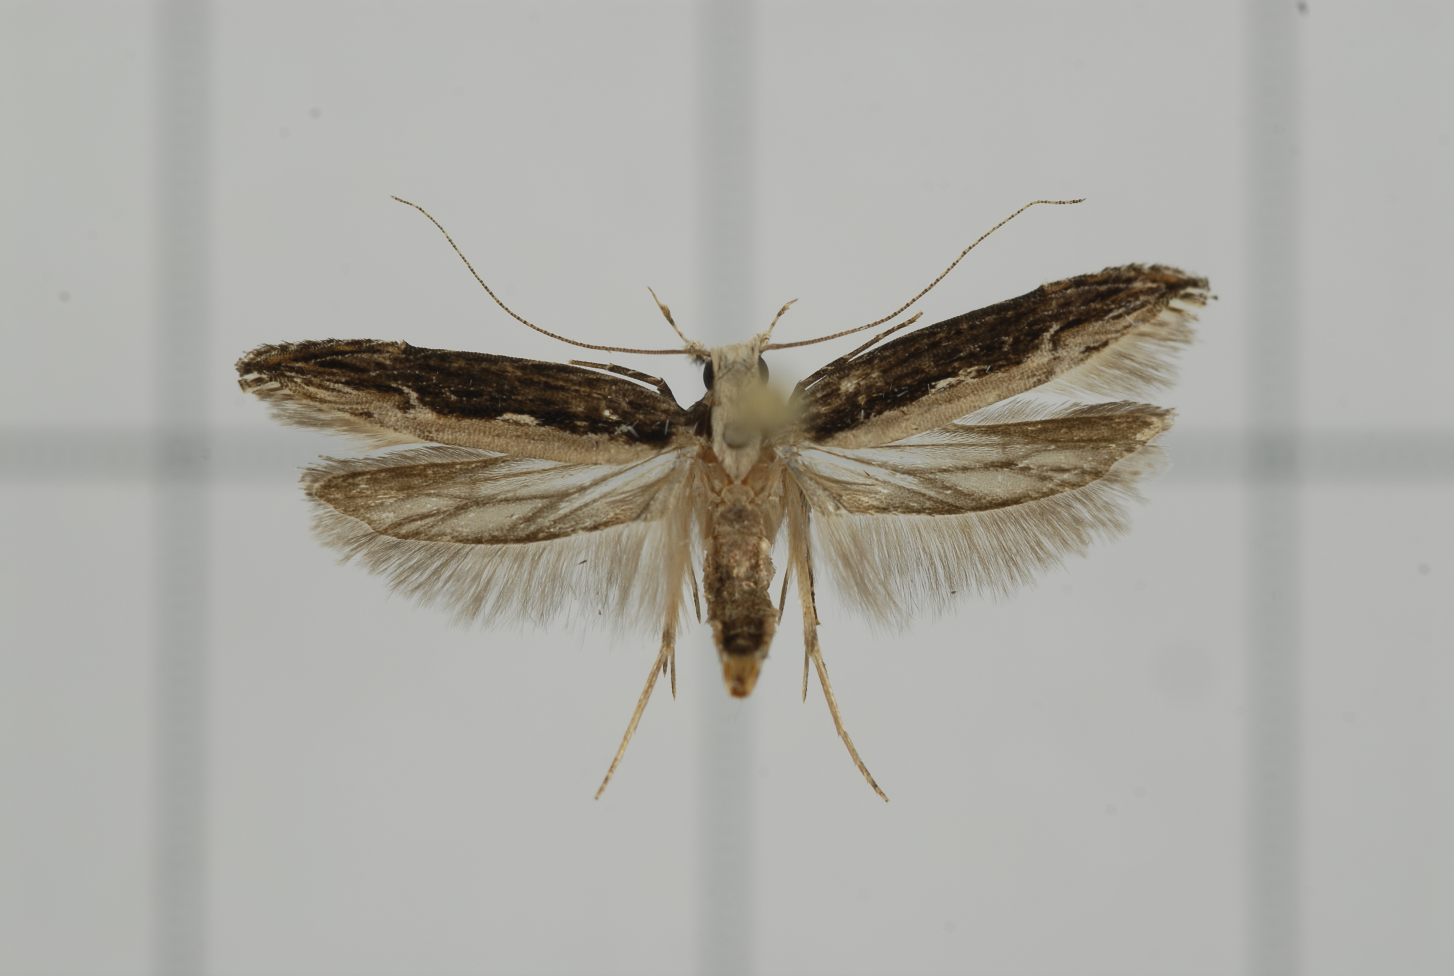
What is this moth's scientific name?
Hypatima spathota
